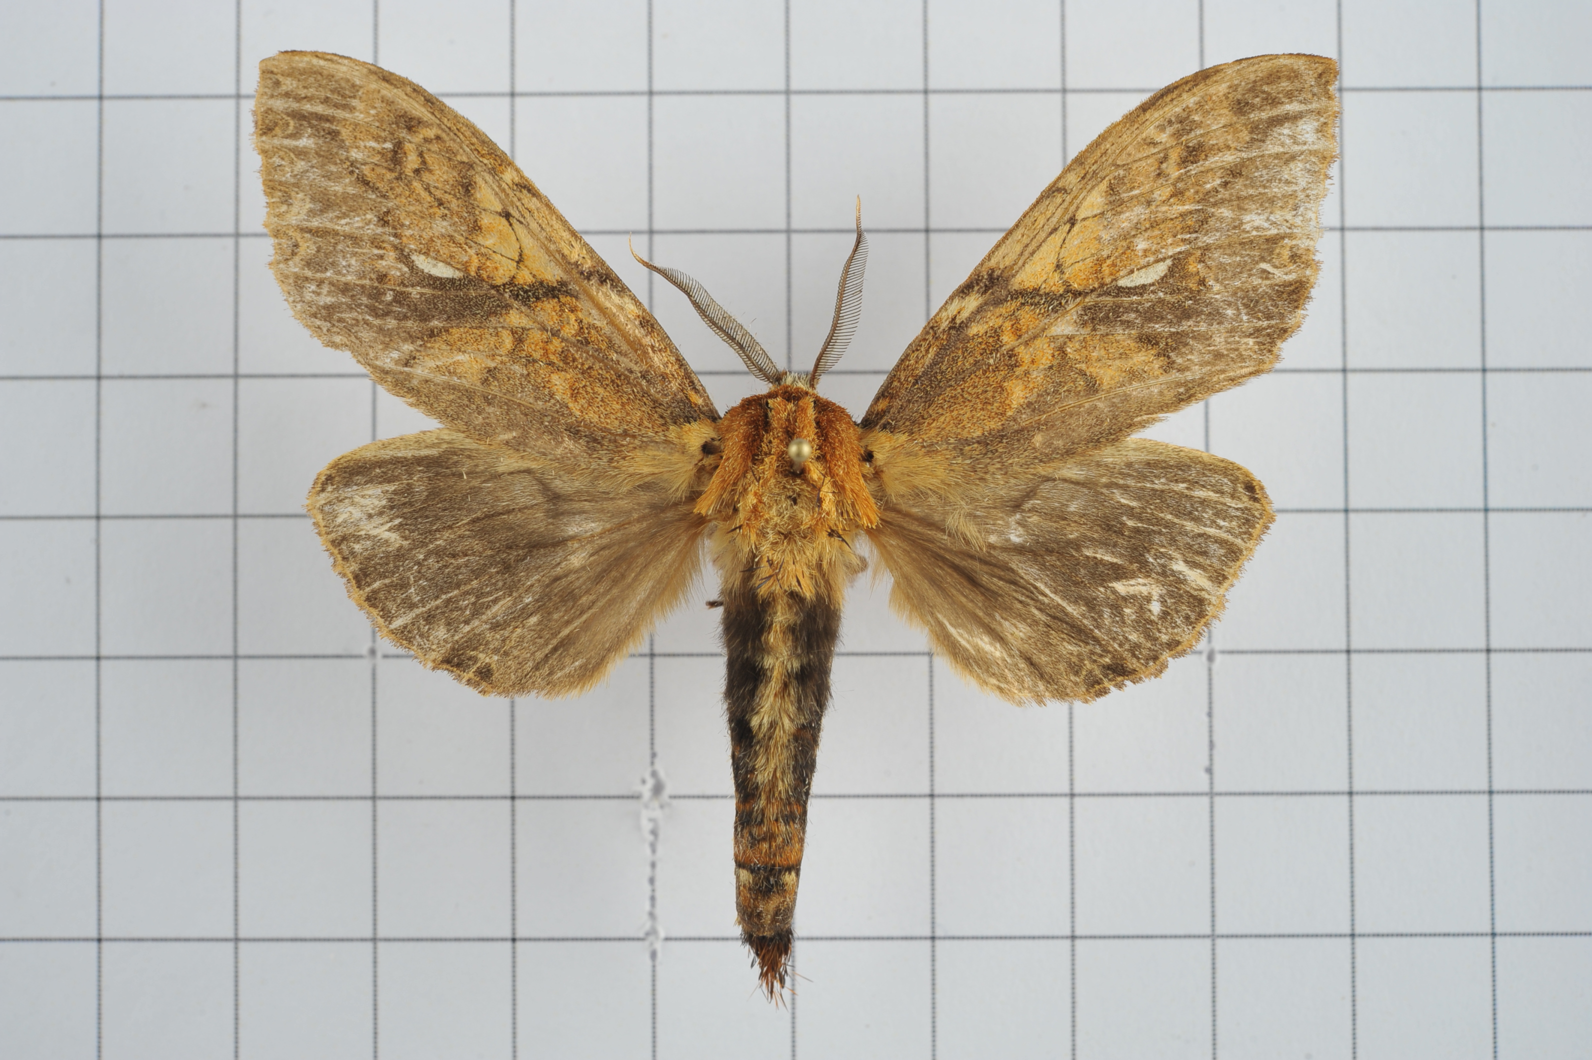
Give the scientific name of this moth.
Dudusa synopla
